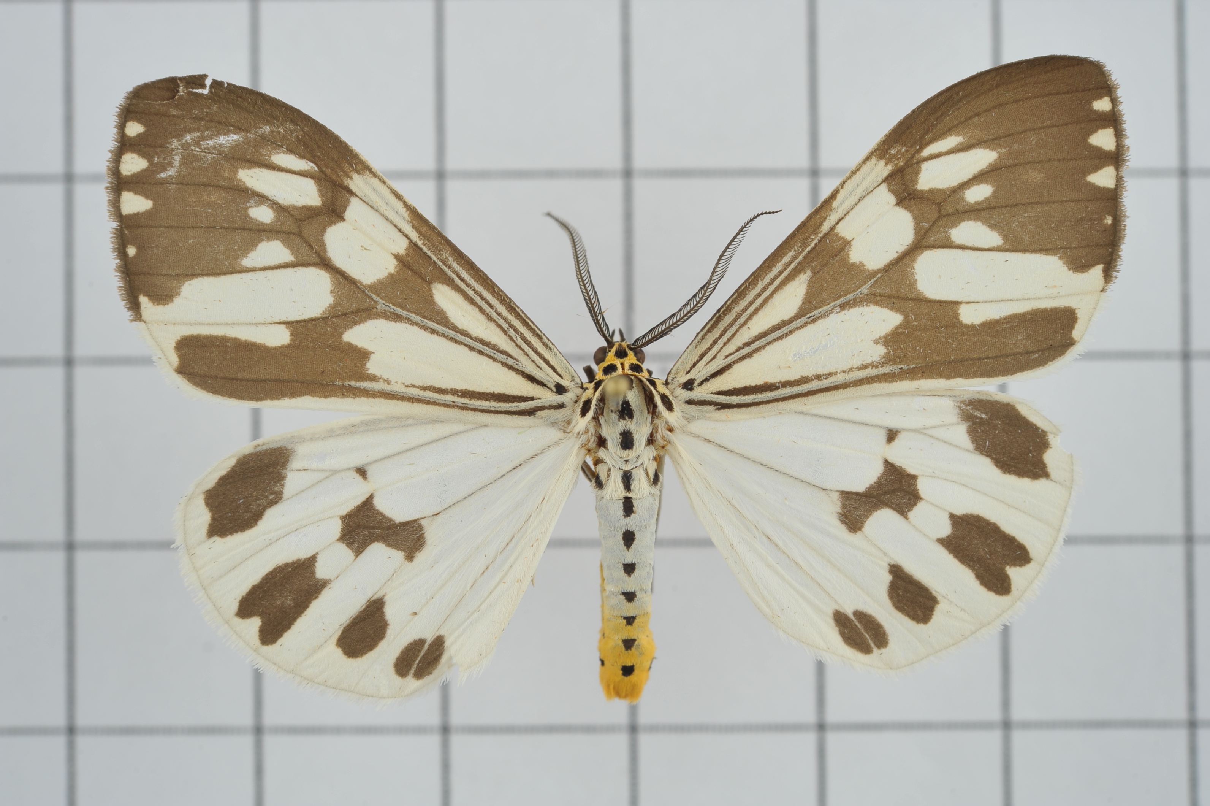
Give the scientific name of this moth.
Nyctemera adversata
